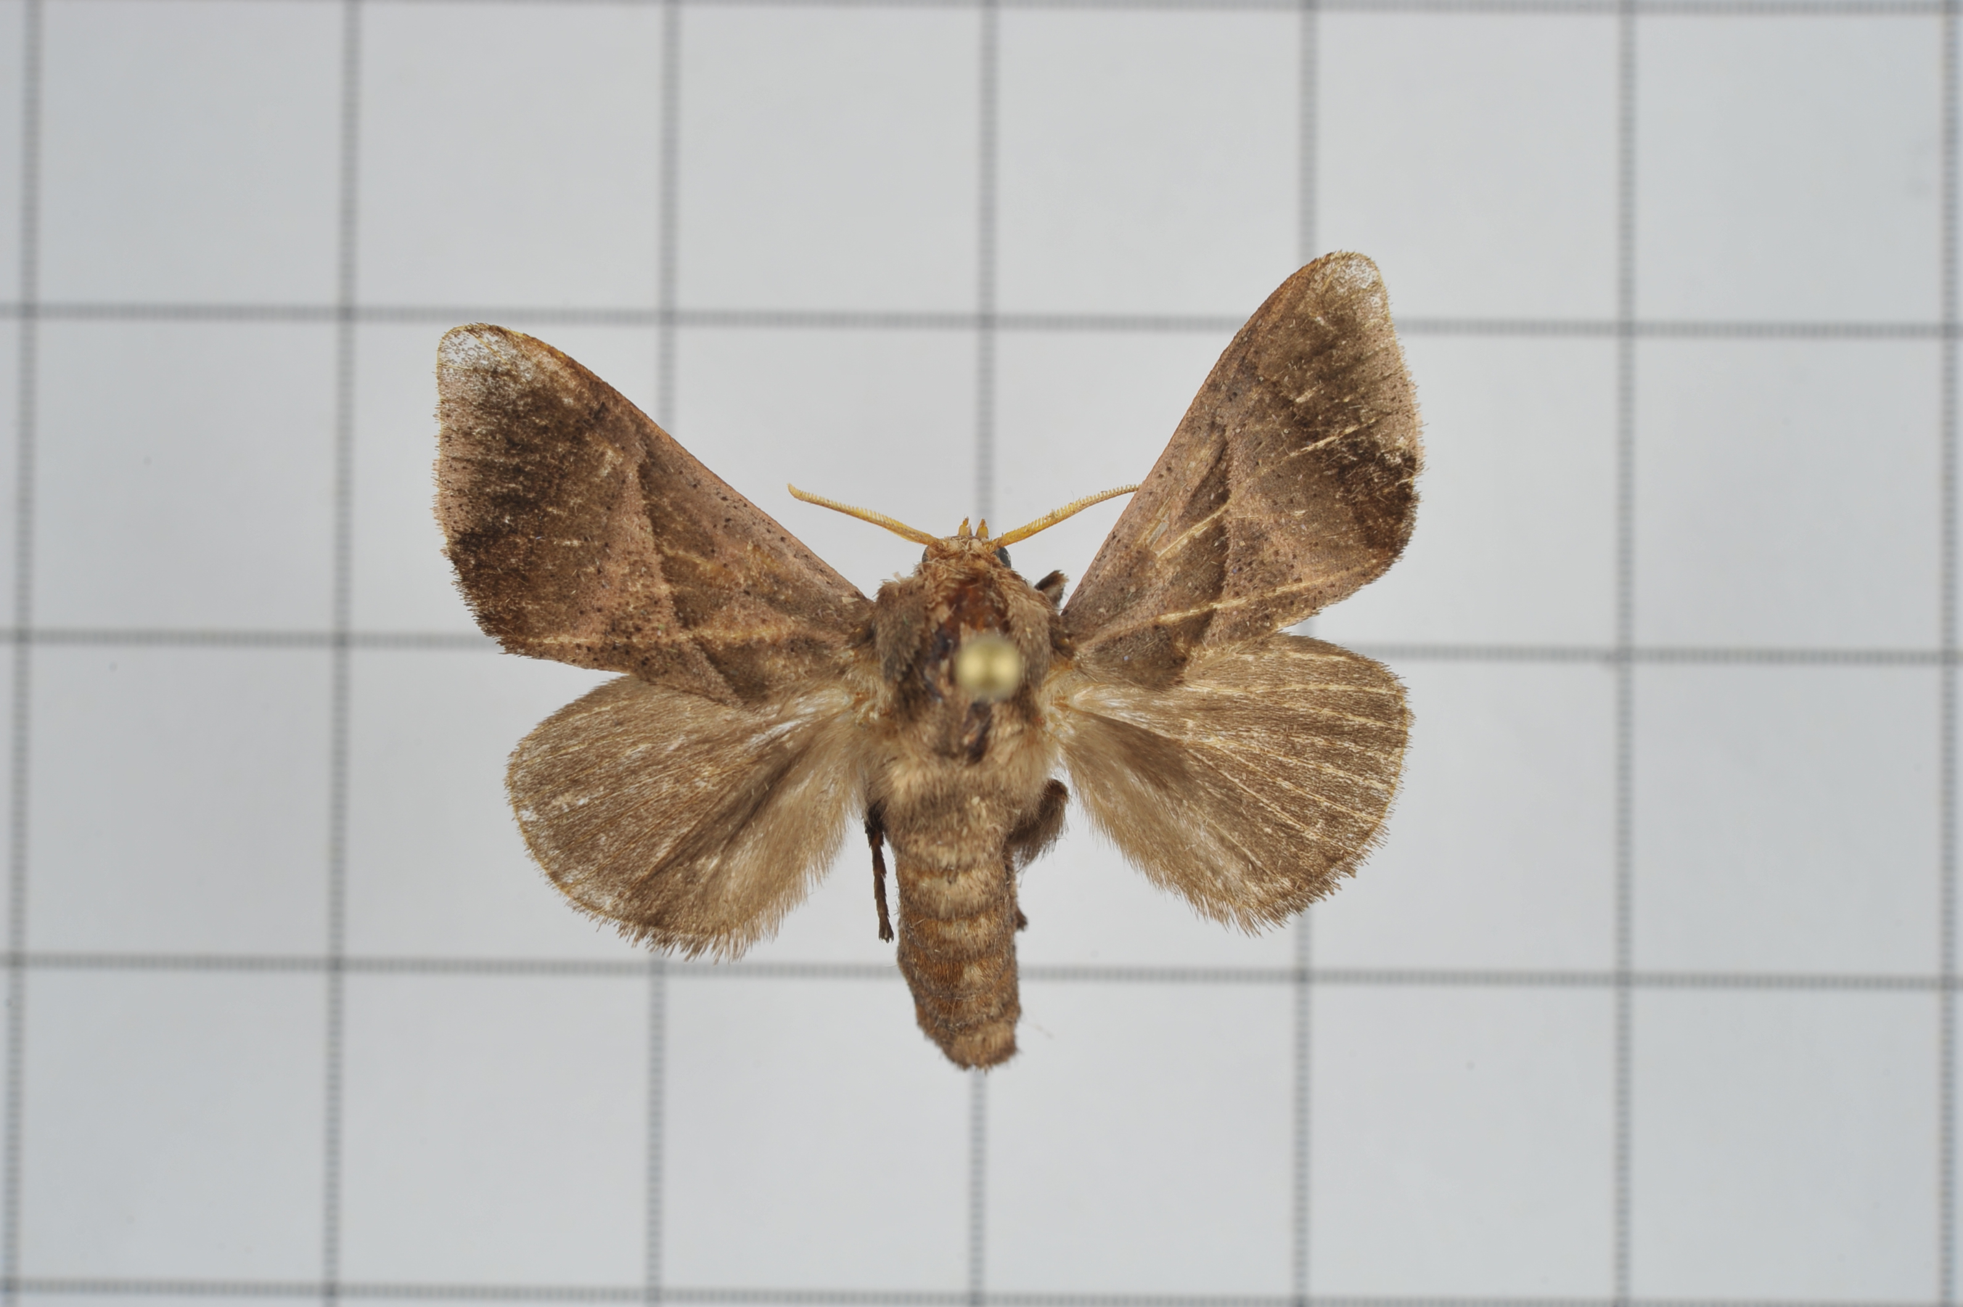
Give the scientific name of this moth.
Setora postornata
